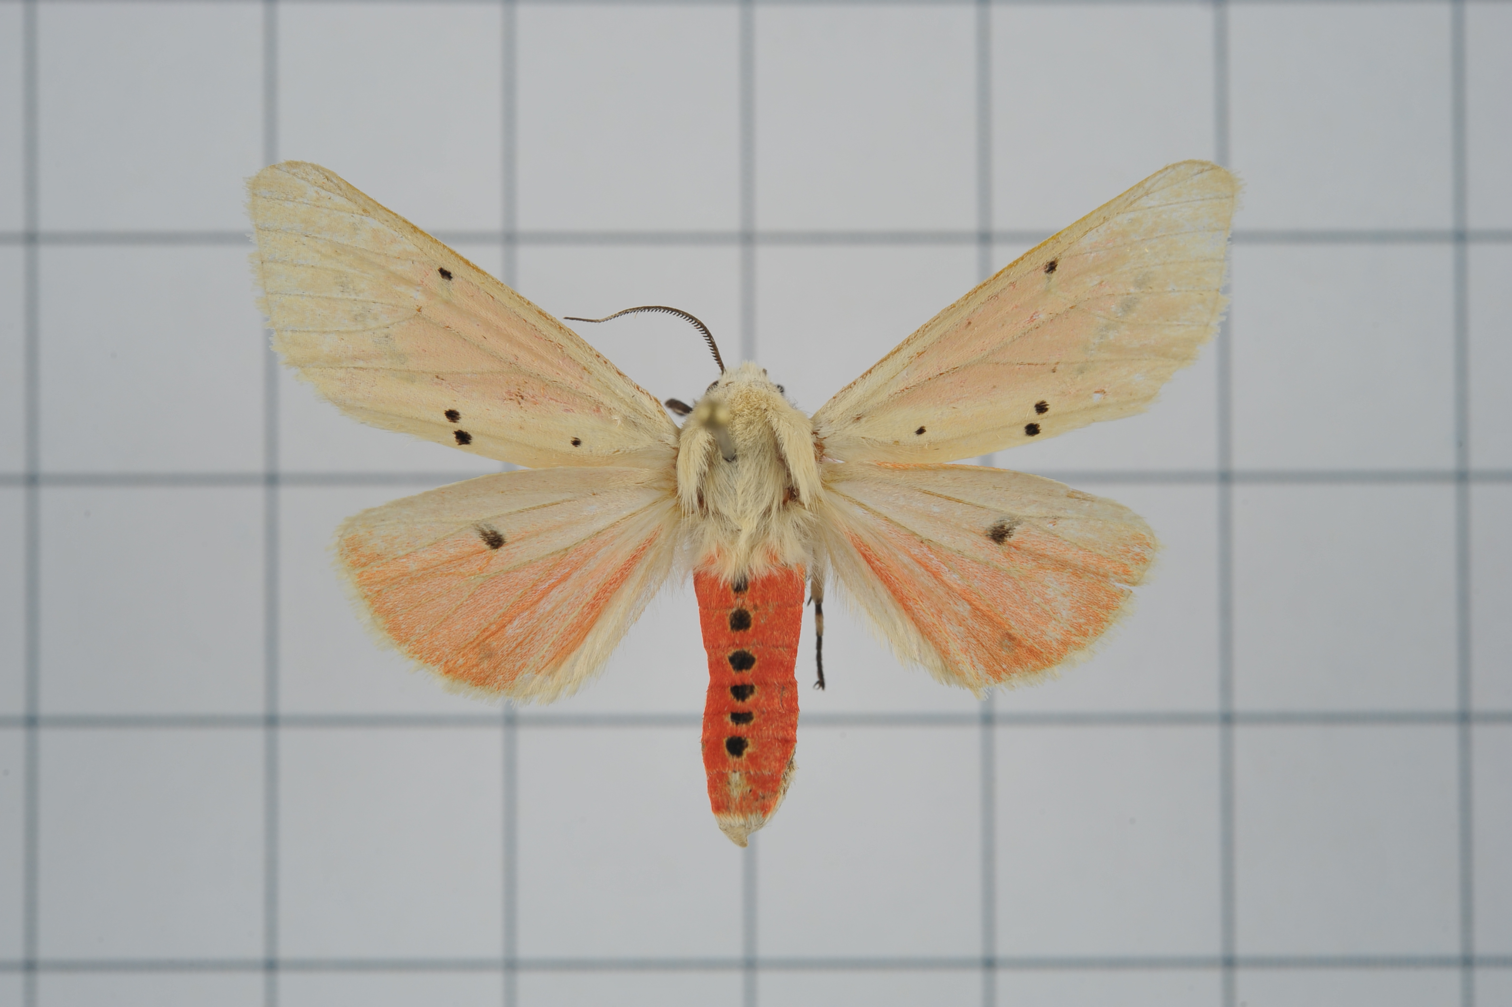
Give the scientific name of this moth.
Spilarctia subcarnea
